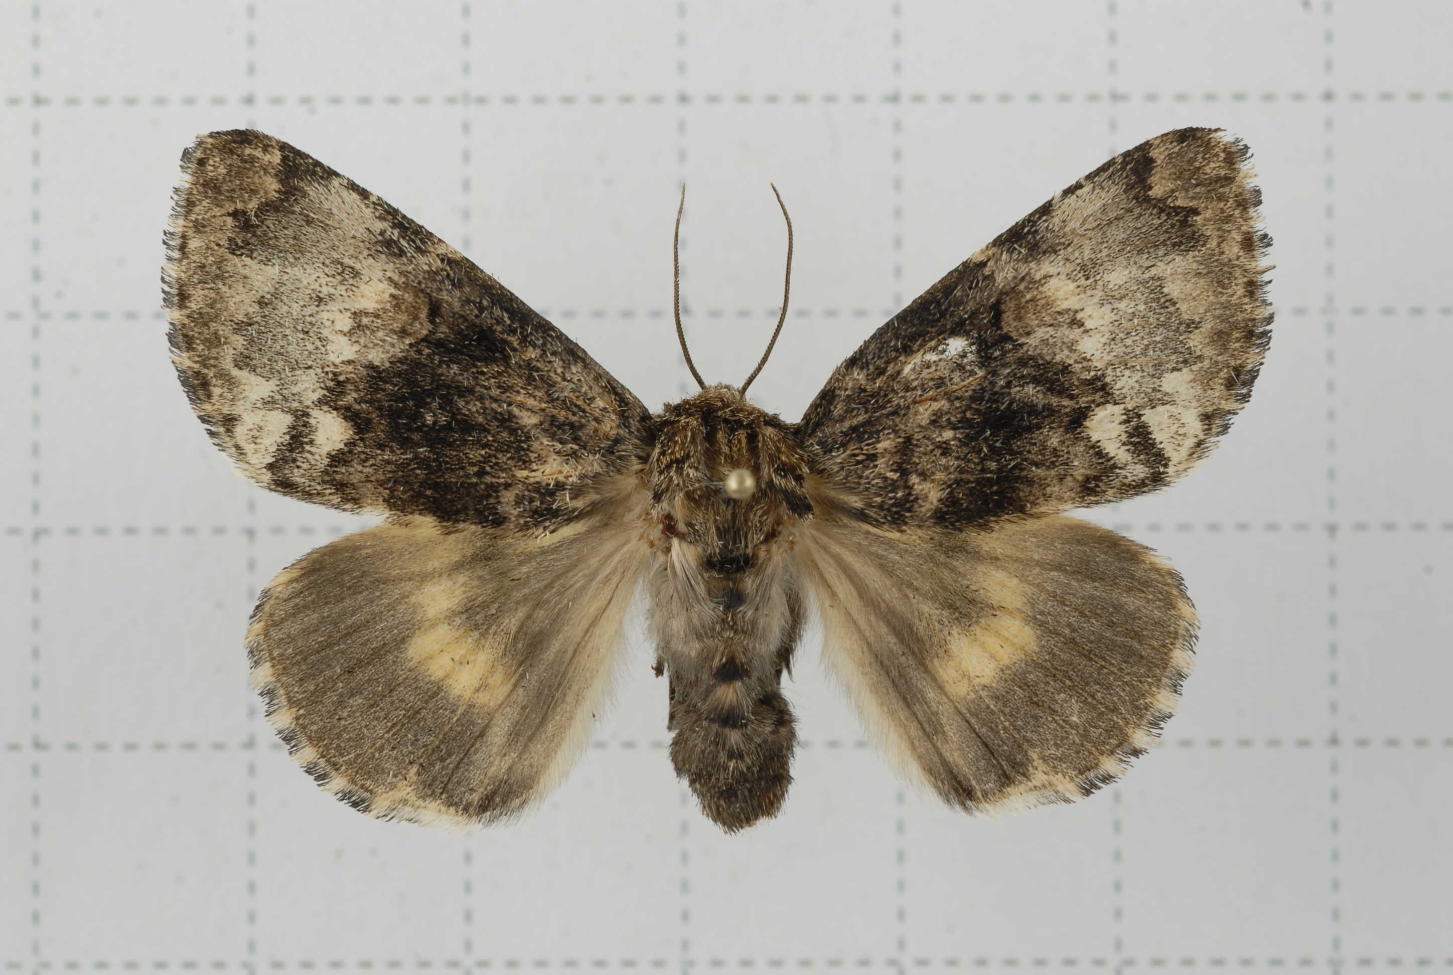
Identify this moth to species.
Trisuloides sugii
